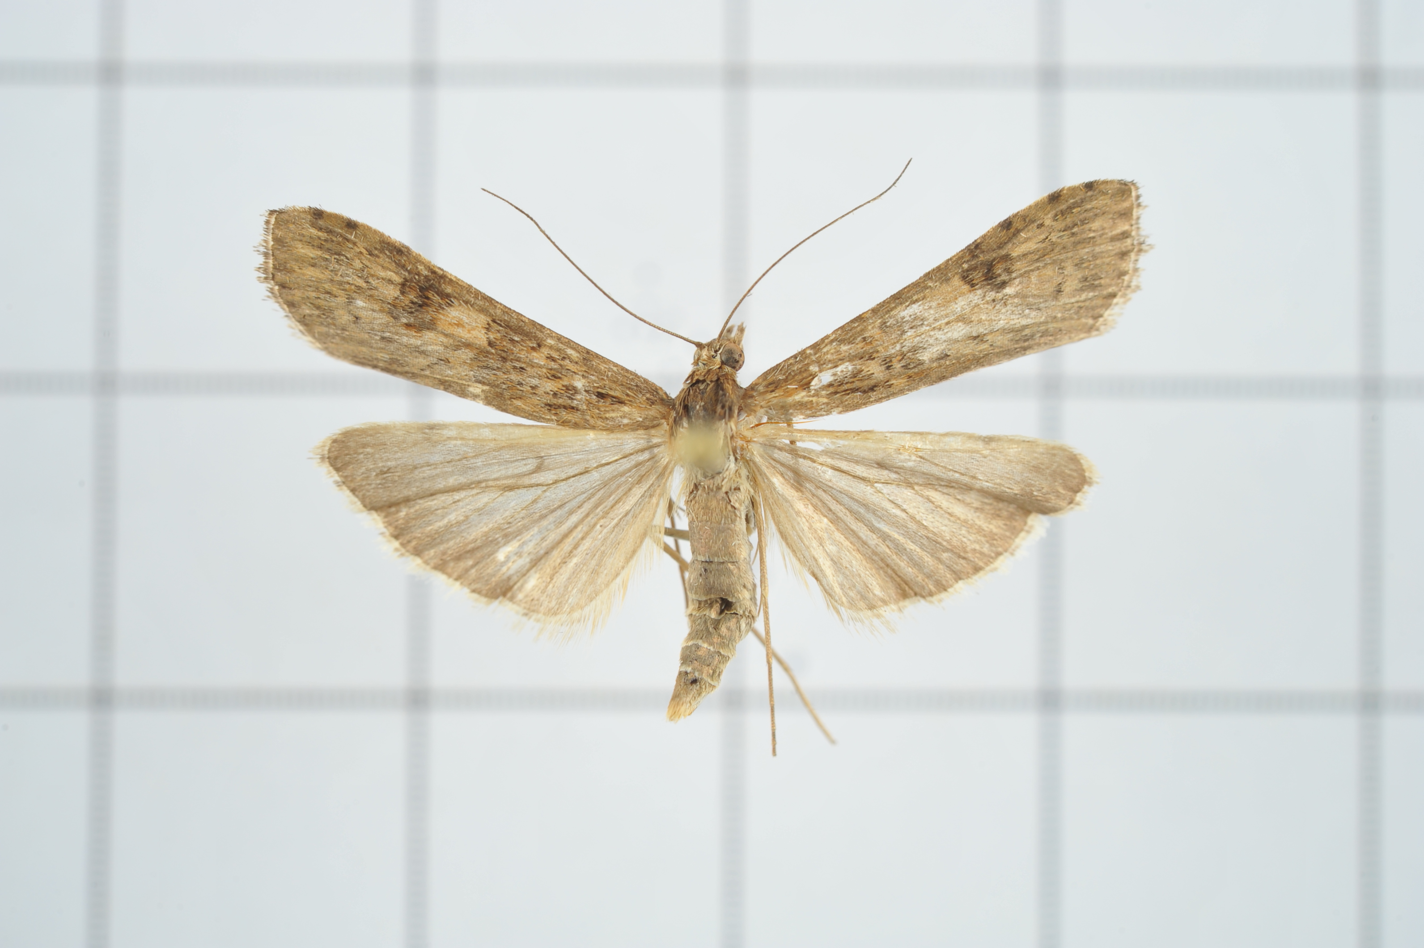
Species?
Nomophila noctuella
